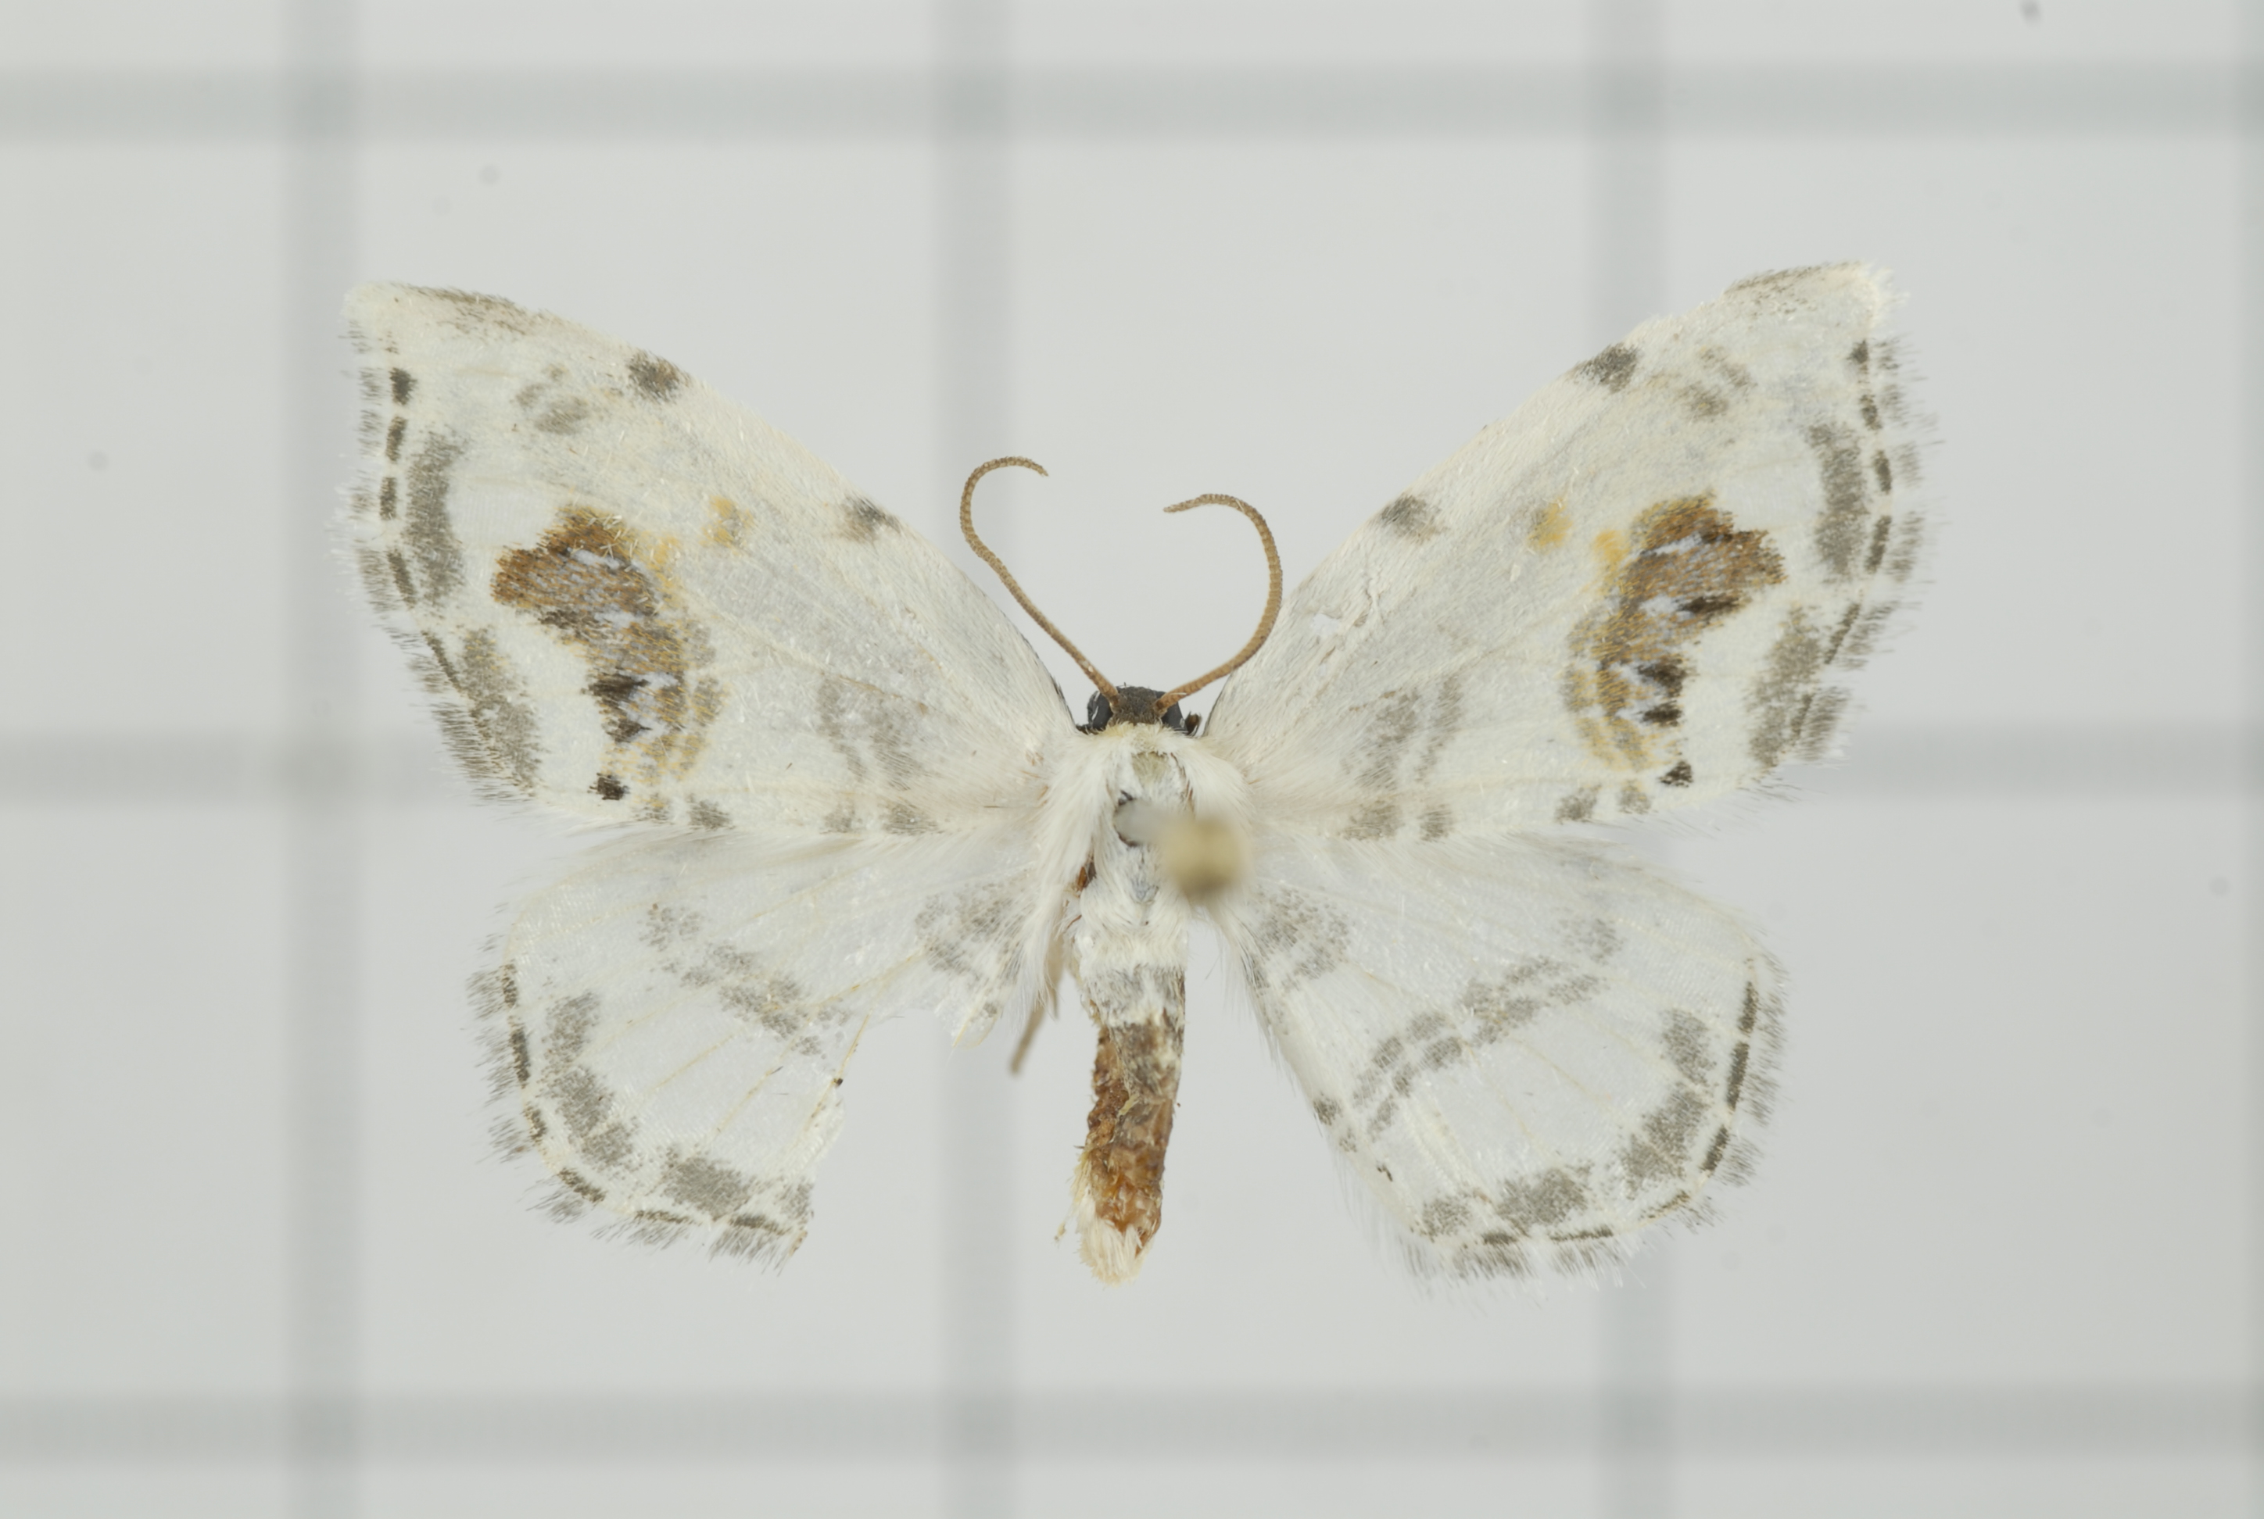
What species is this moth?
Auzata minuta infirma
